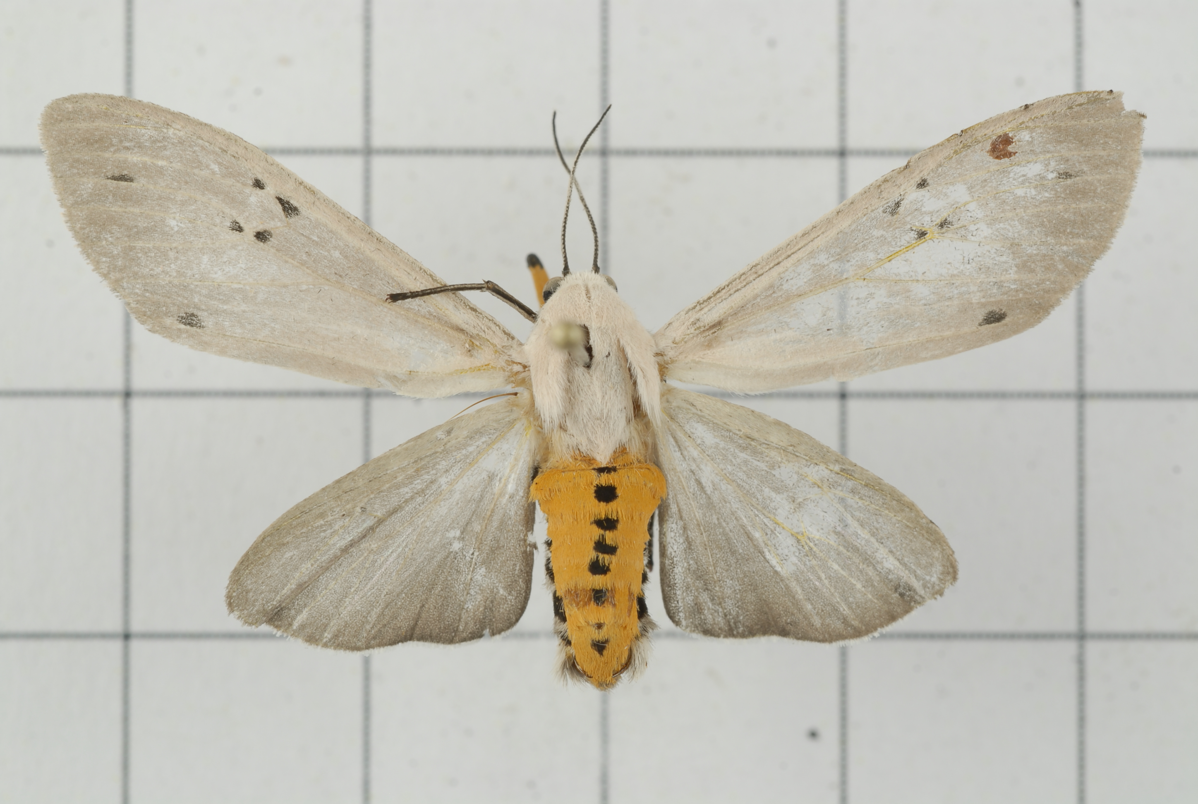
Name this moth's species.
Creatonotos transiens koni
